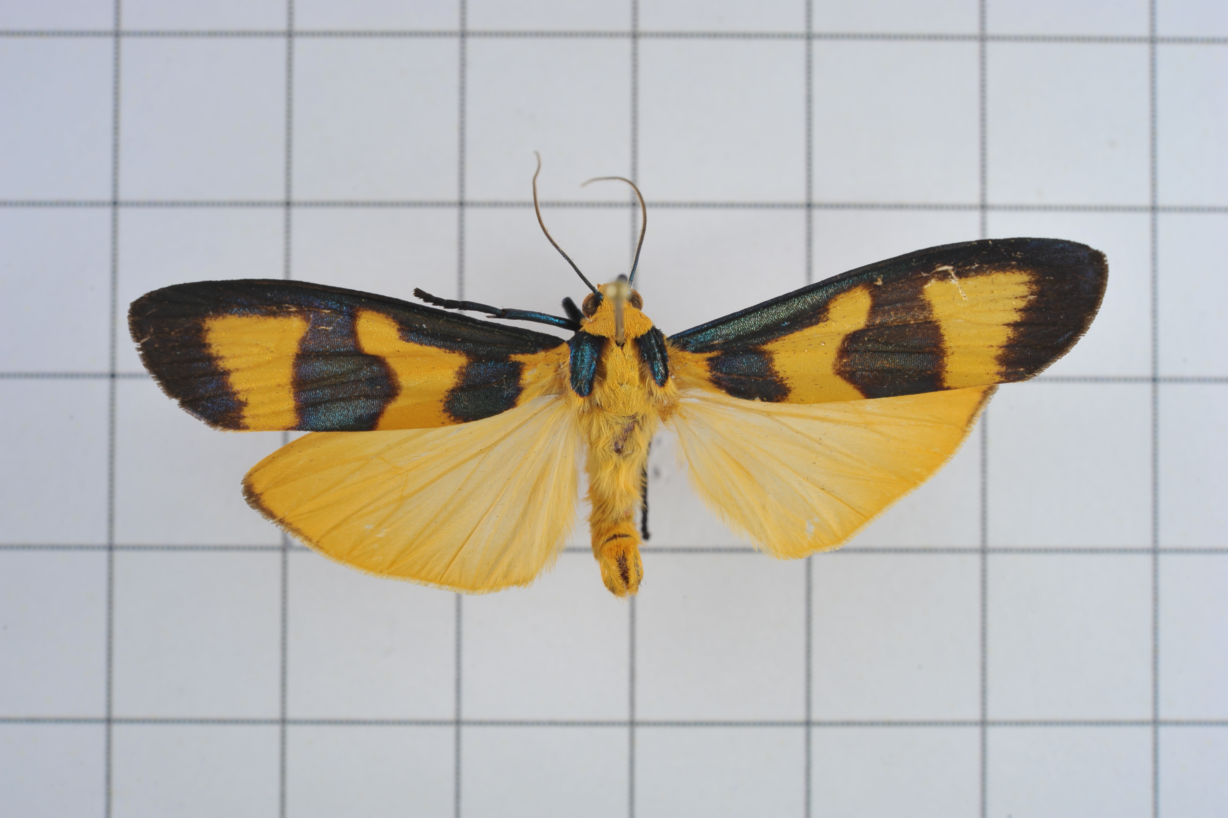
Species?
Chrysaeglia magnifica
